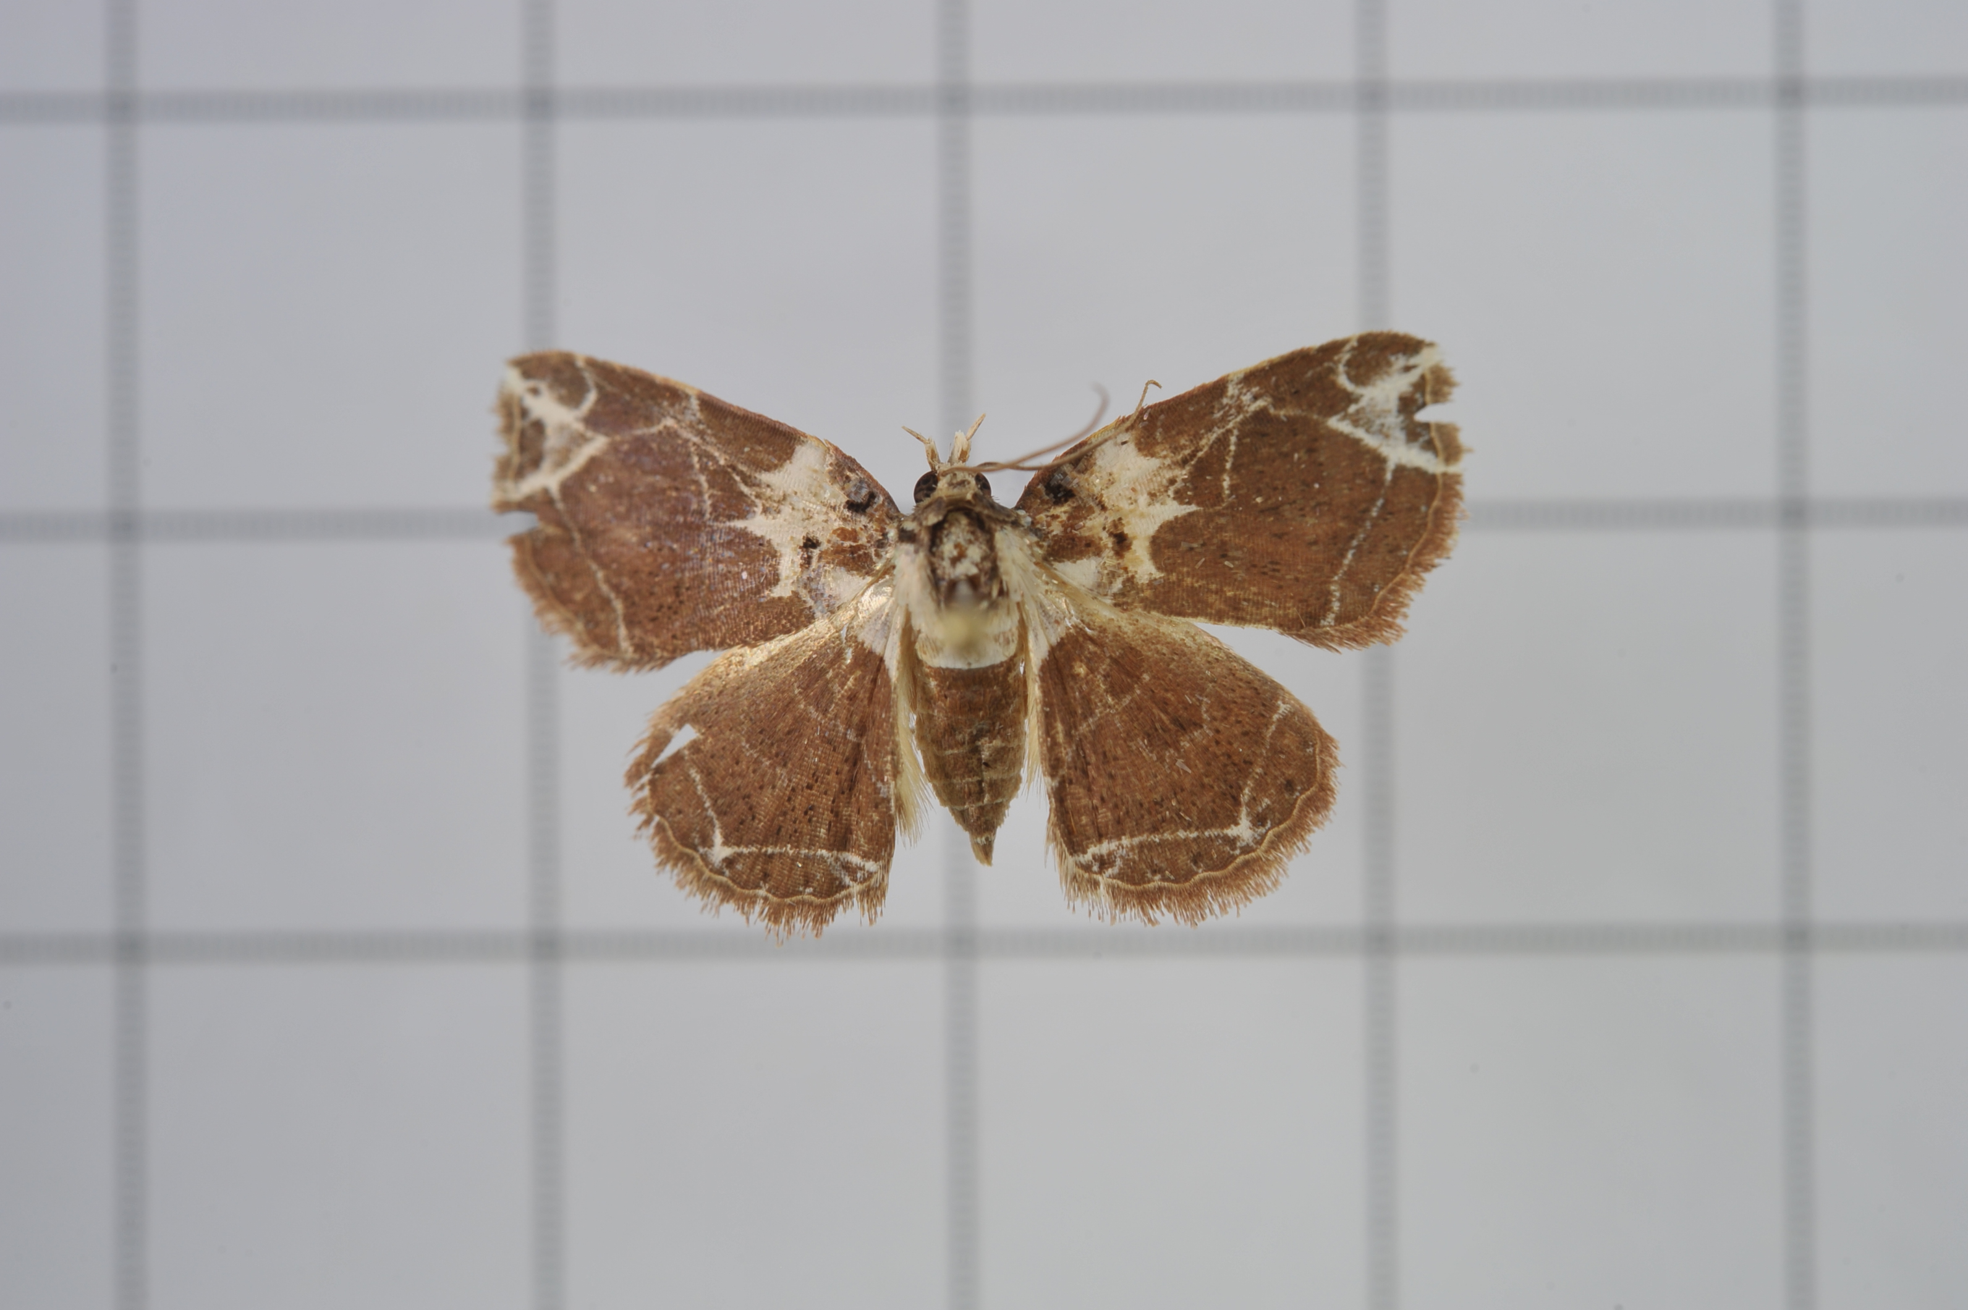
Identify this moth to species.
Cruxoruza decorata
